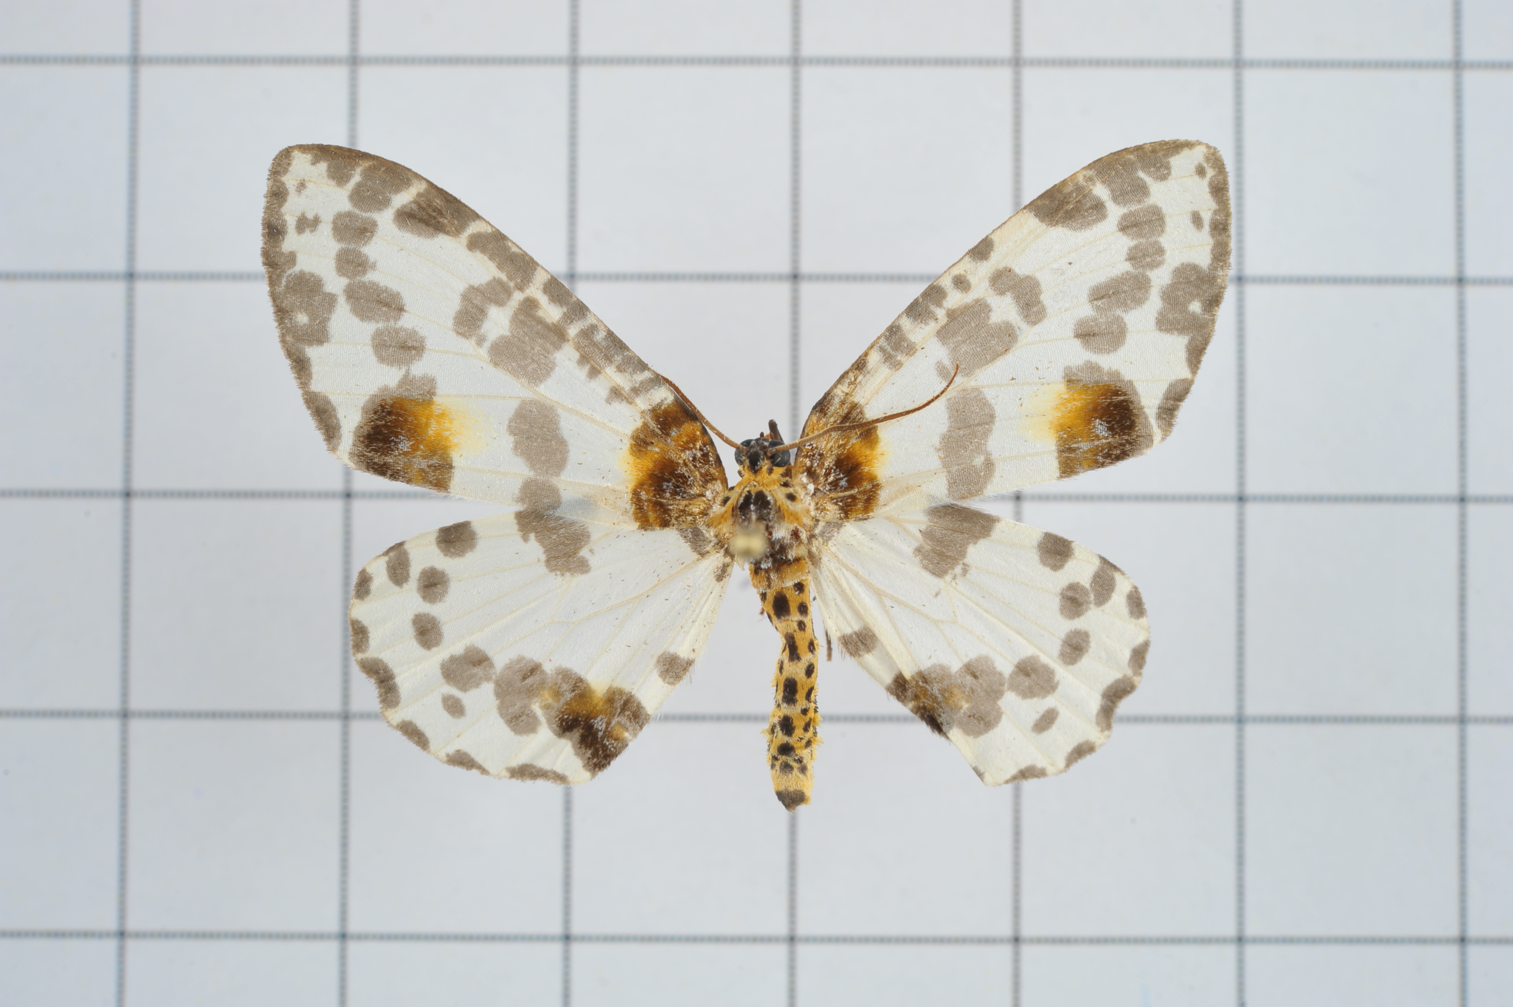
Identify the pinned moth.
Abraxas formosilluminata
